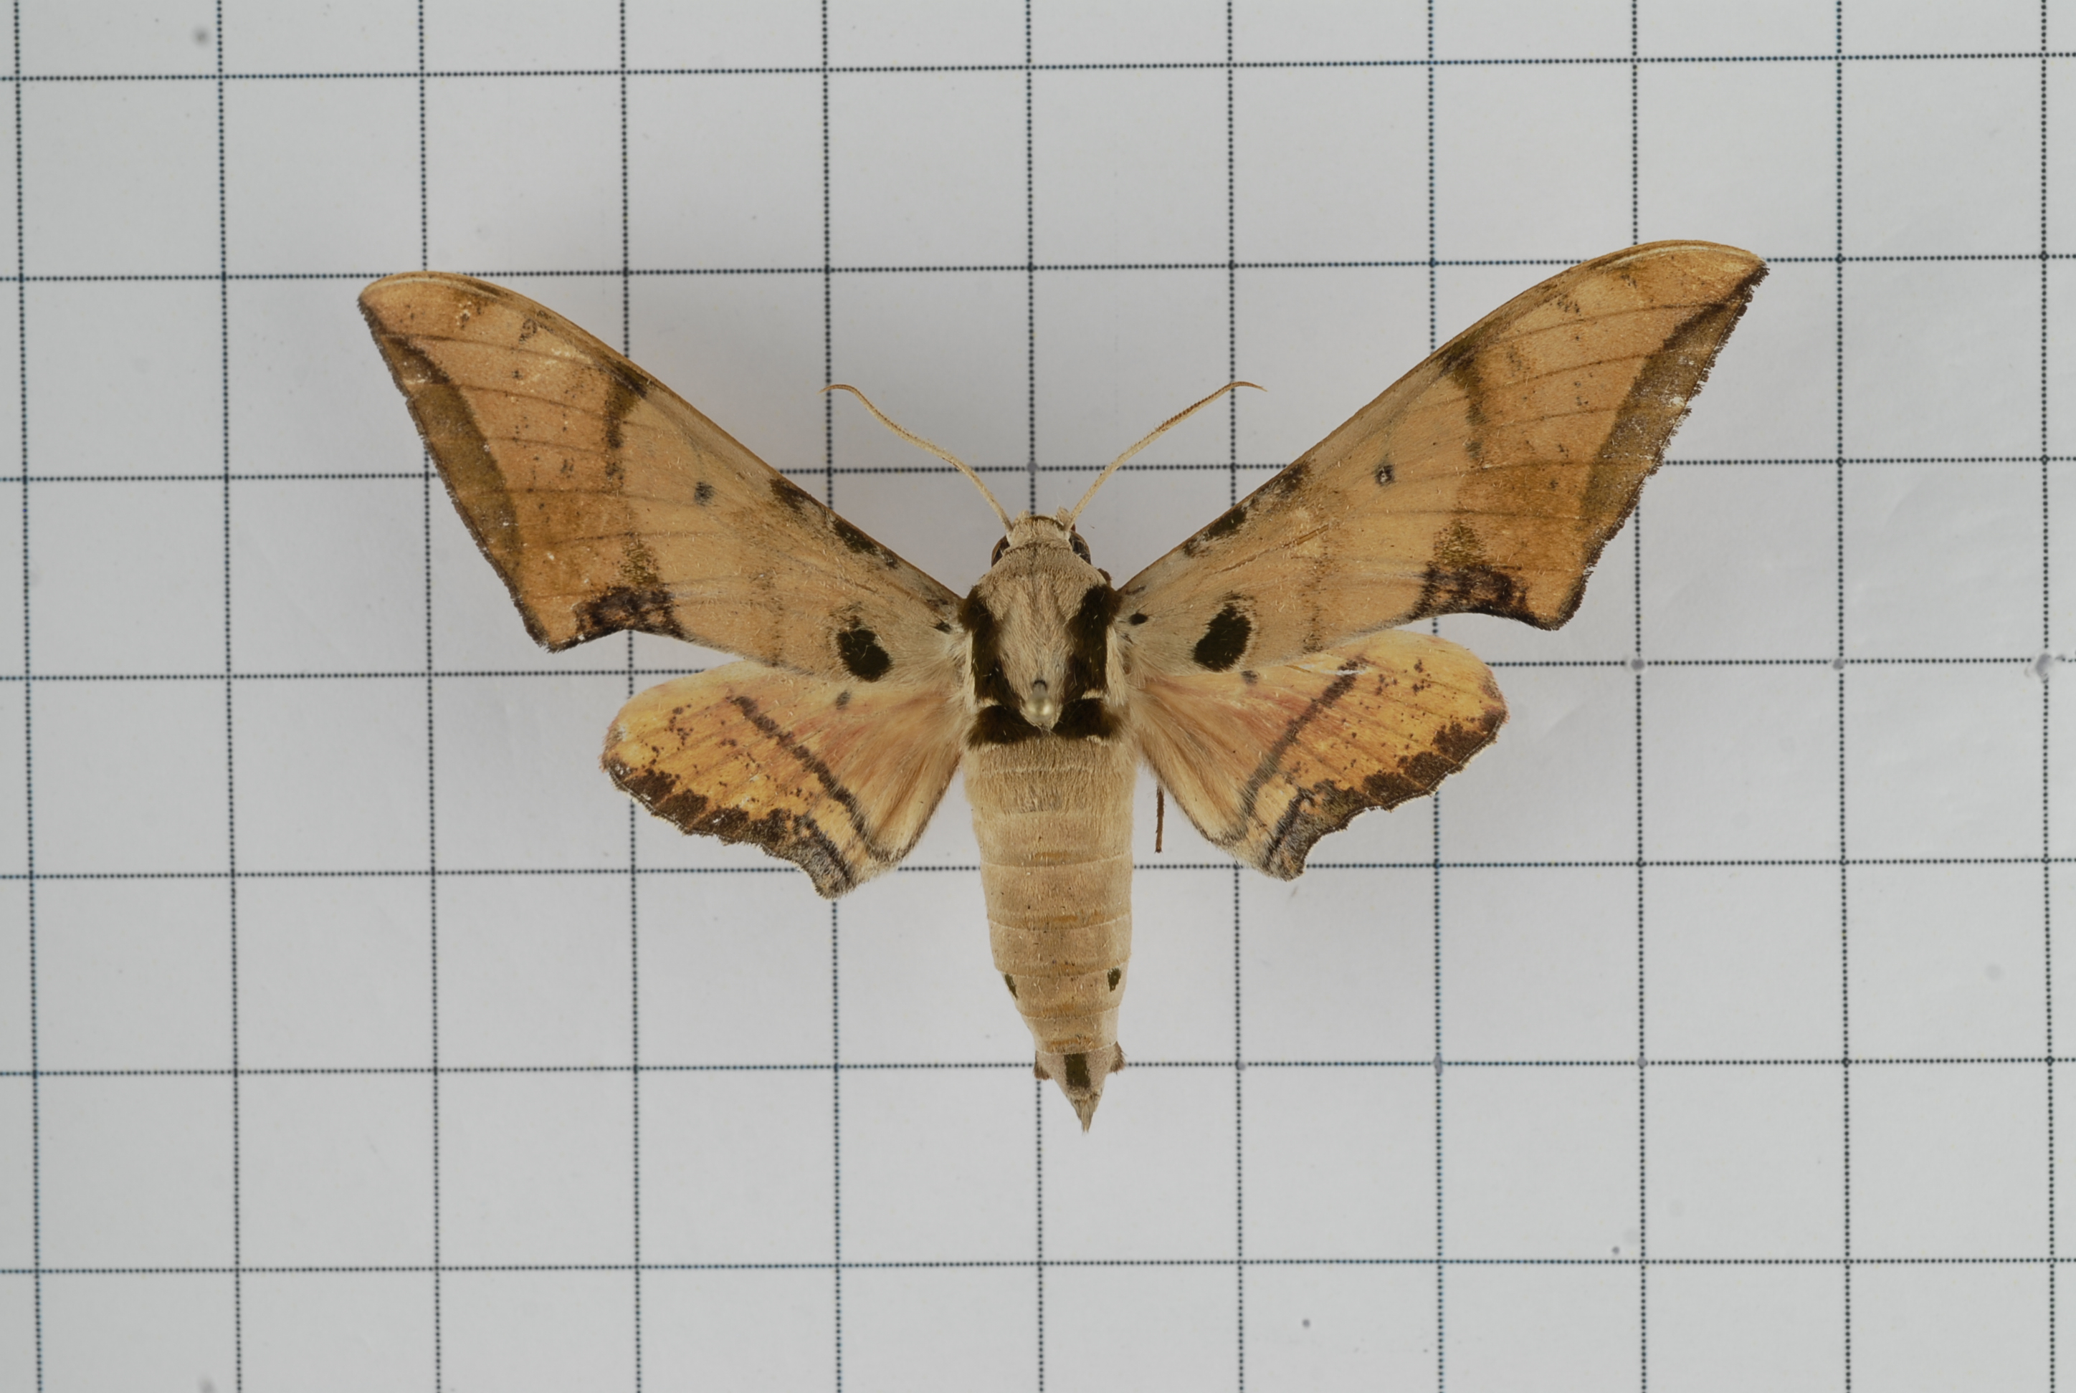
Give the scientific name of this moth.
Ambulyx kuangtungensis
